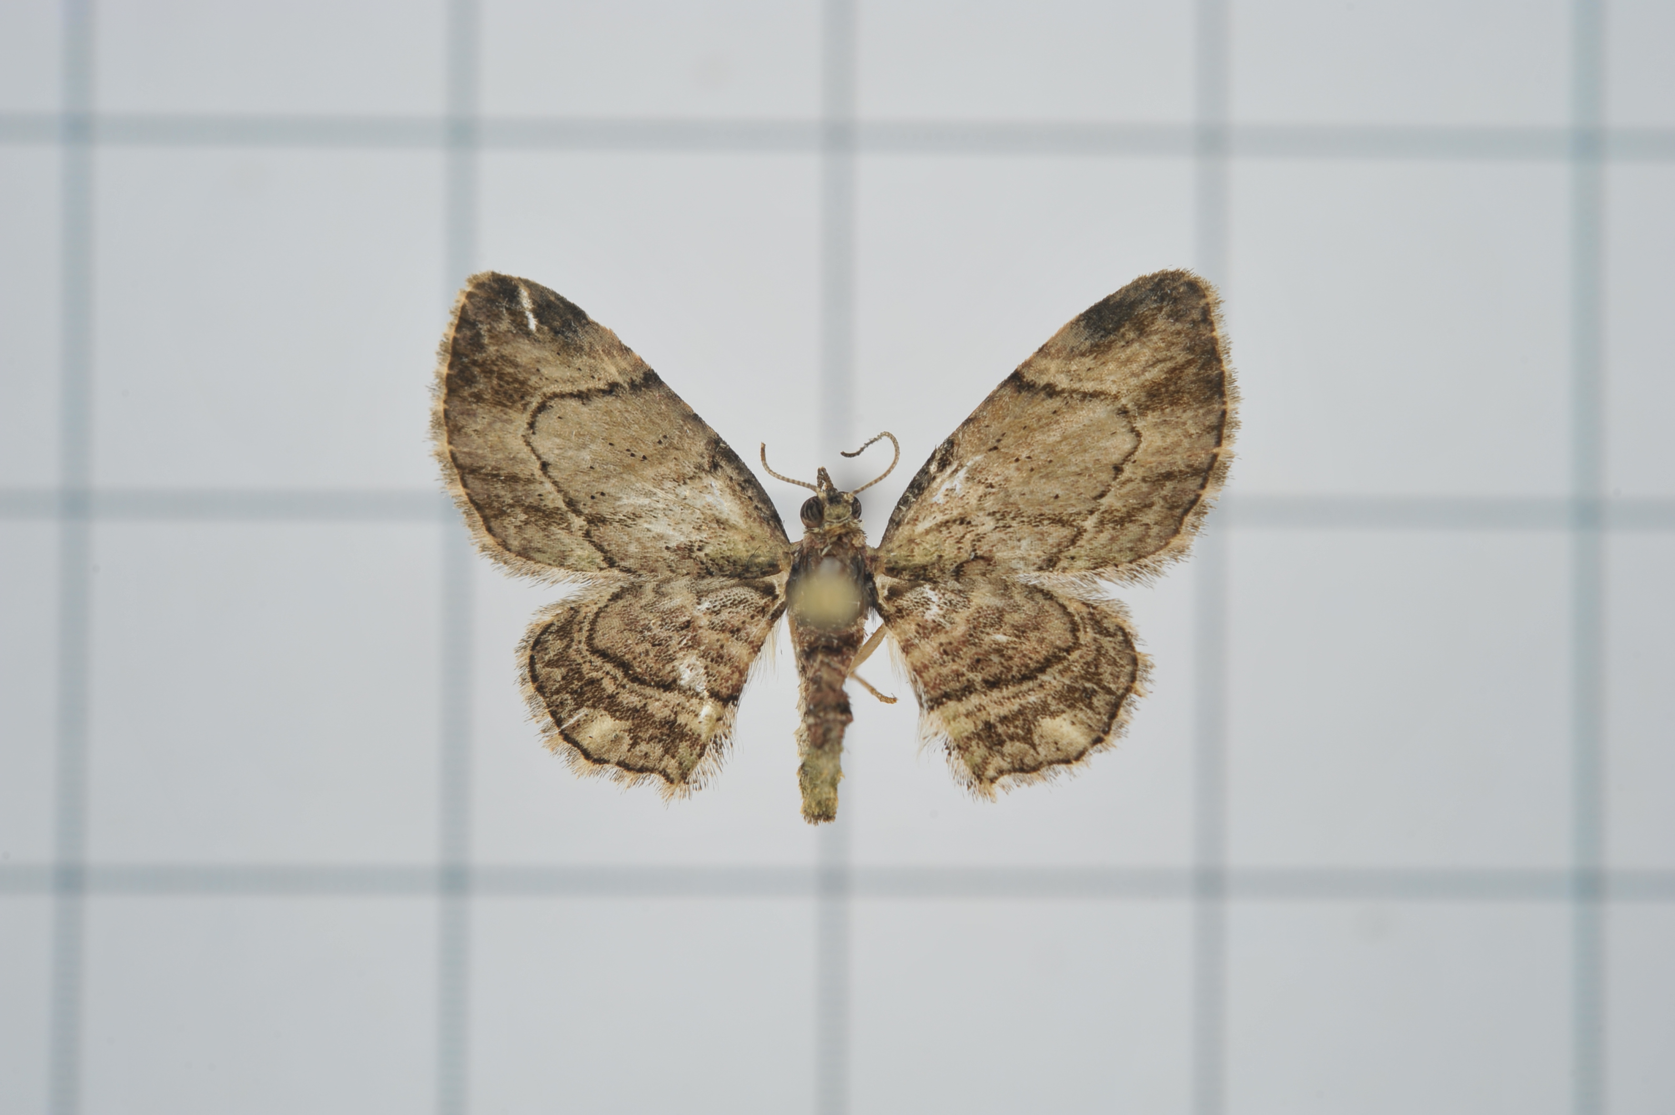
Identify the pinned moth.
Axinoptera anticostalis
